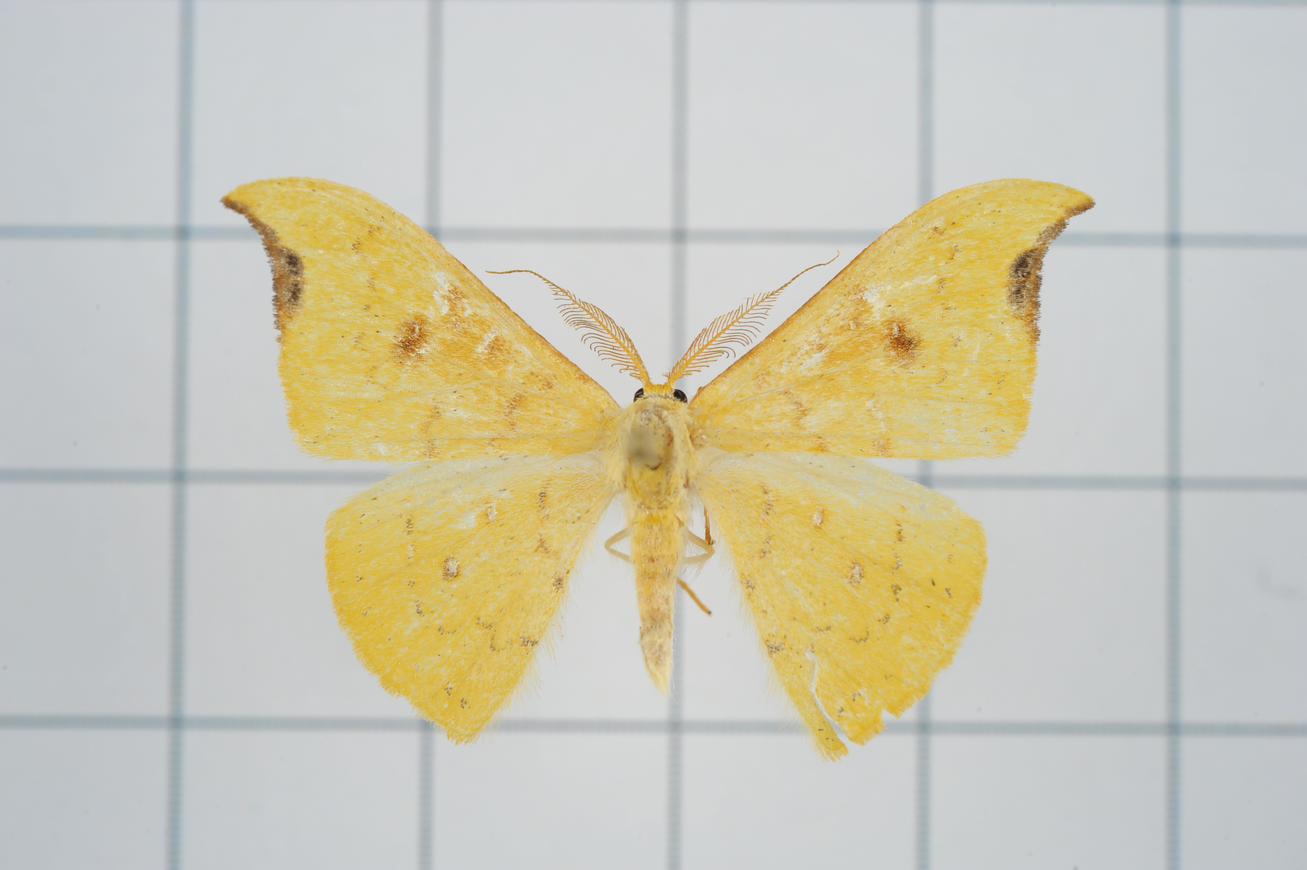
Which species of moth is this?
Tridrepana arikana arikana
